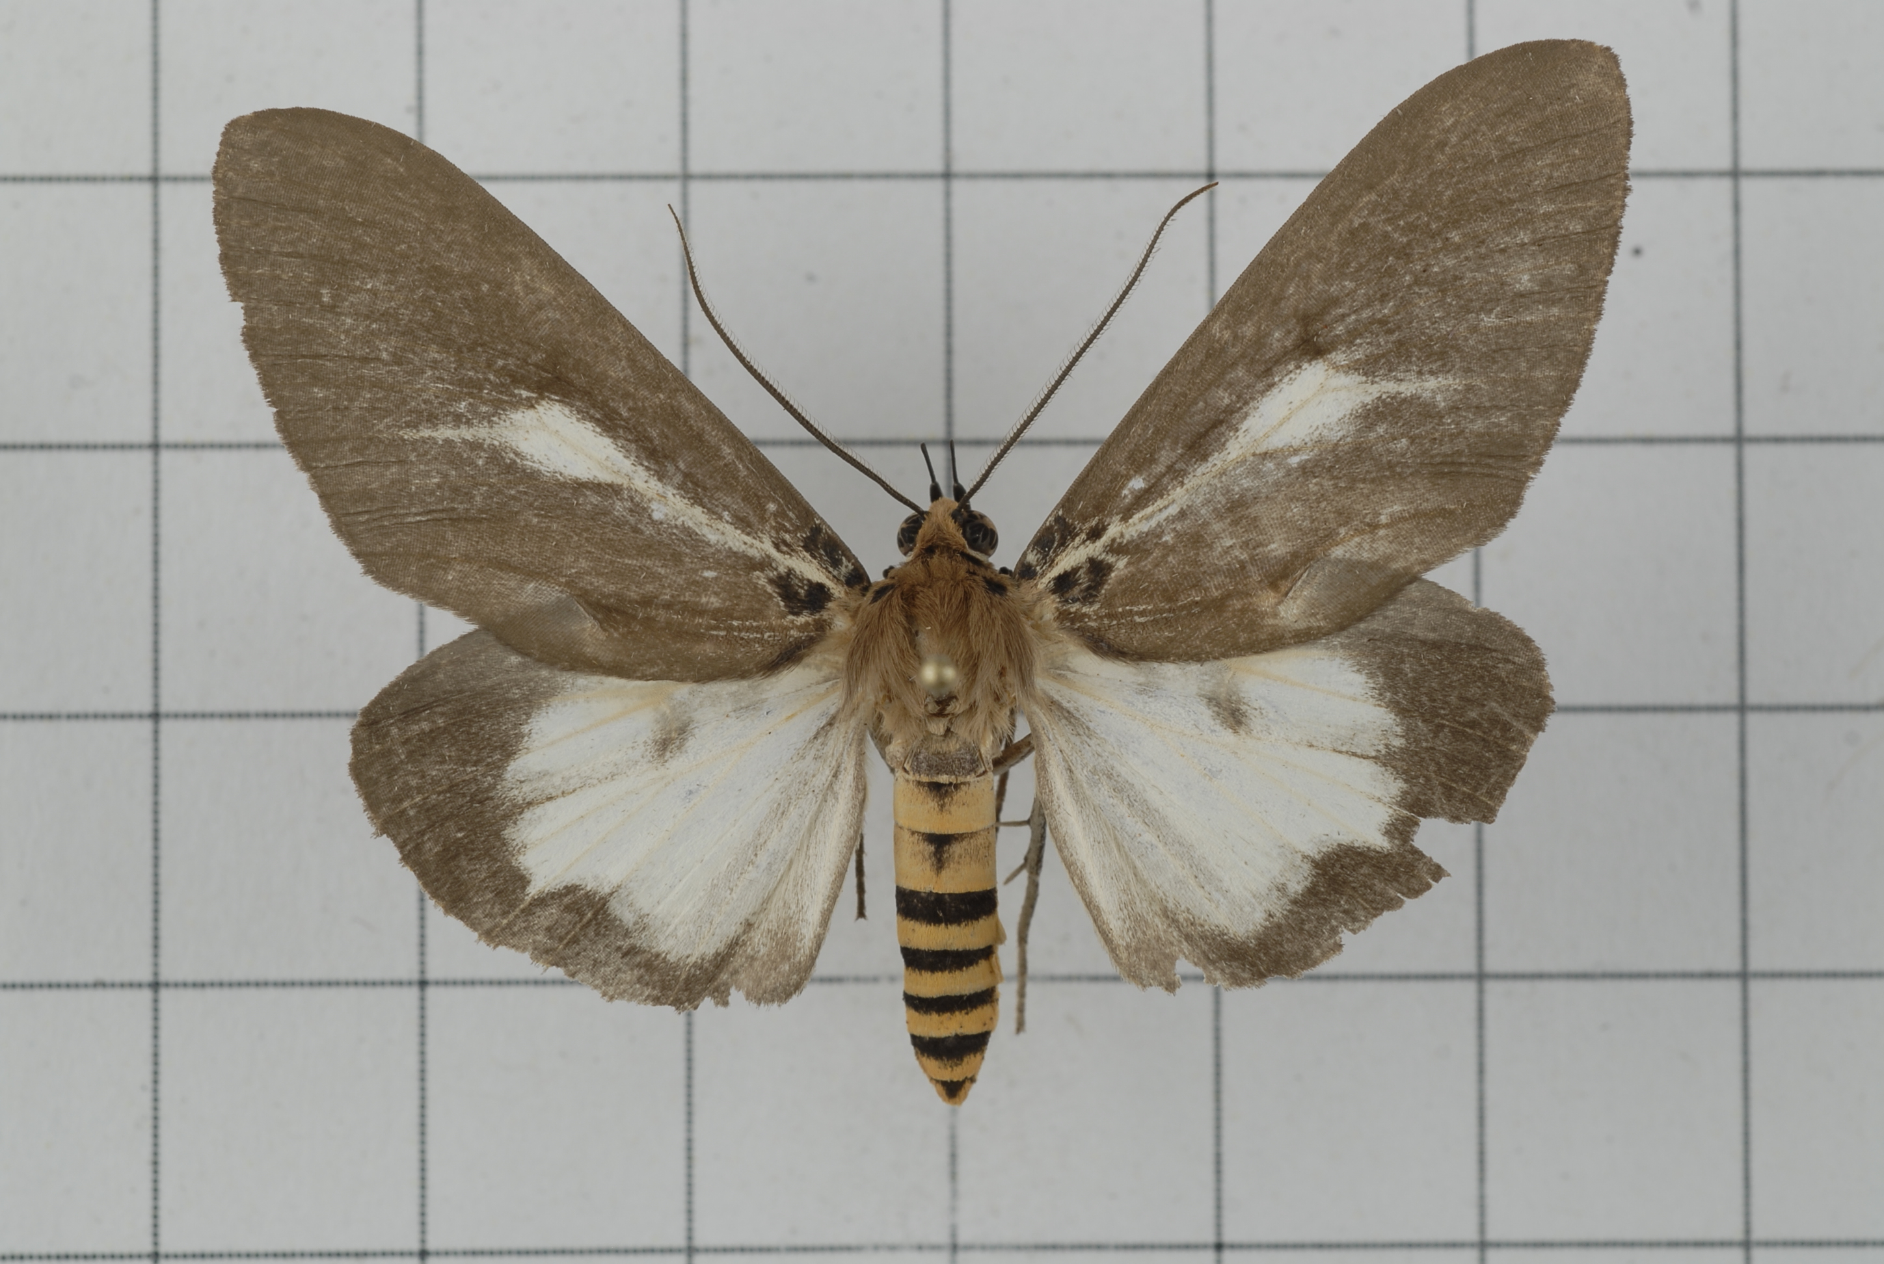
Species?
Asota heliconia zebrina
